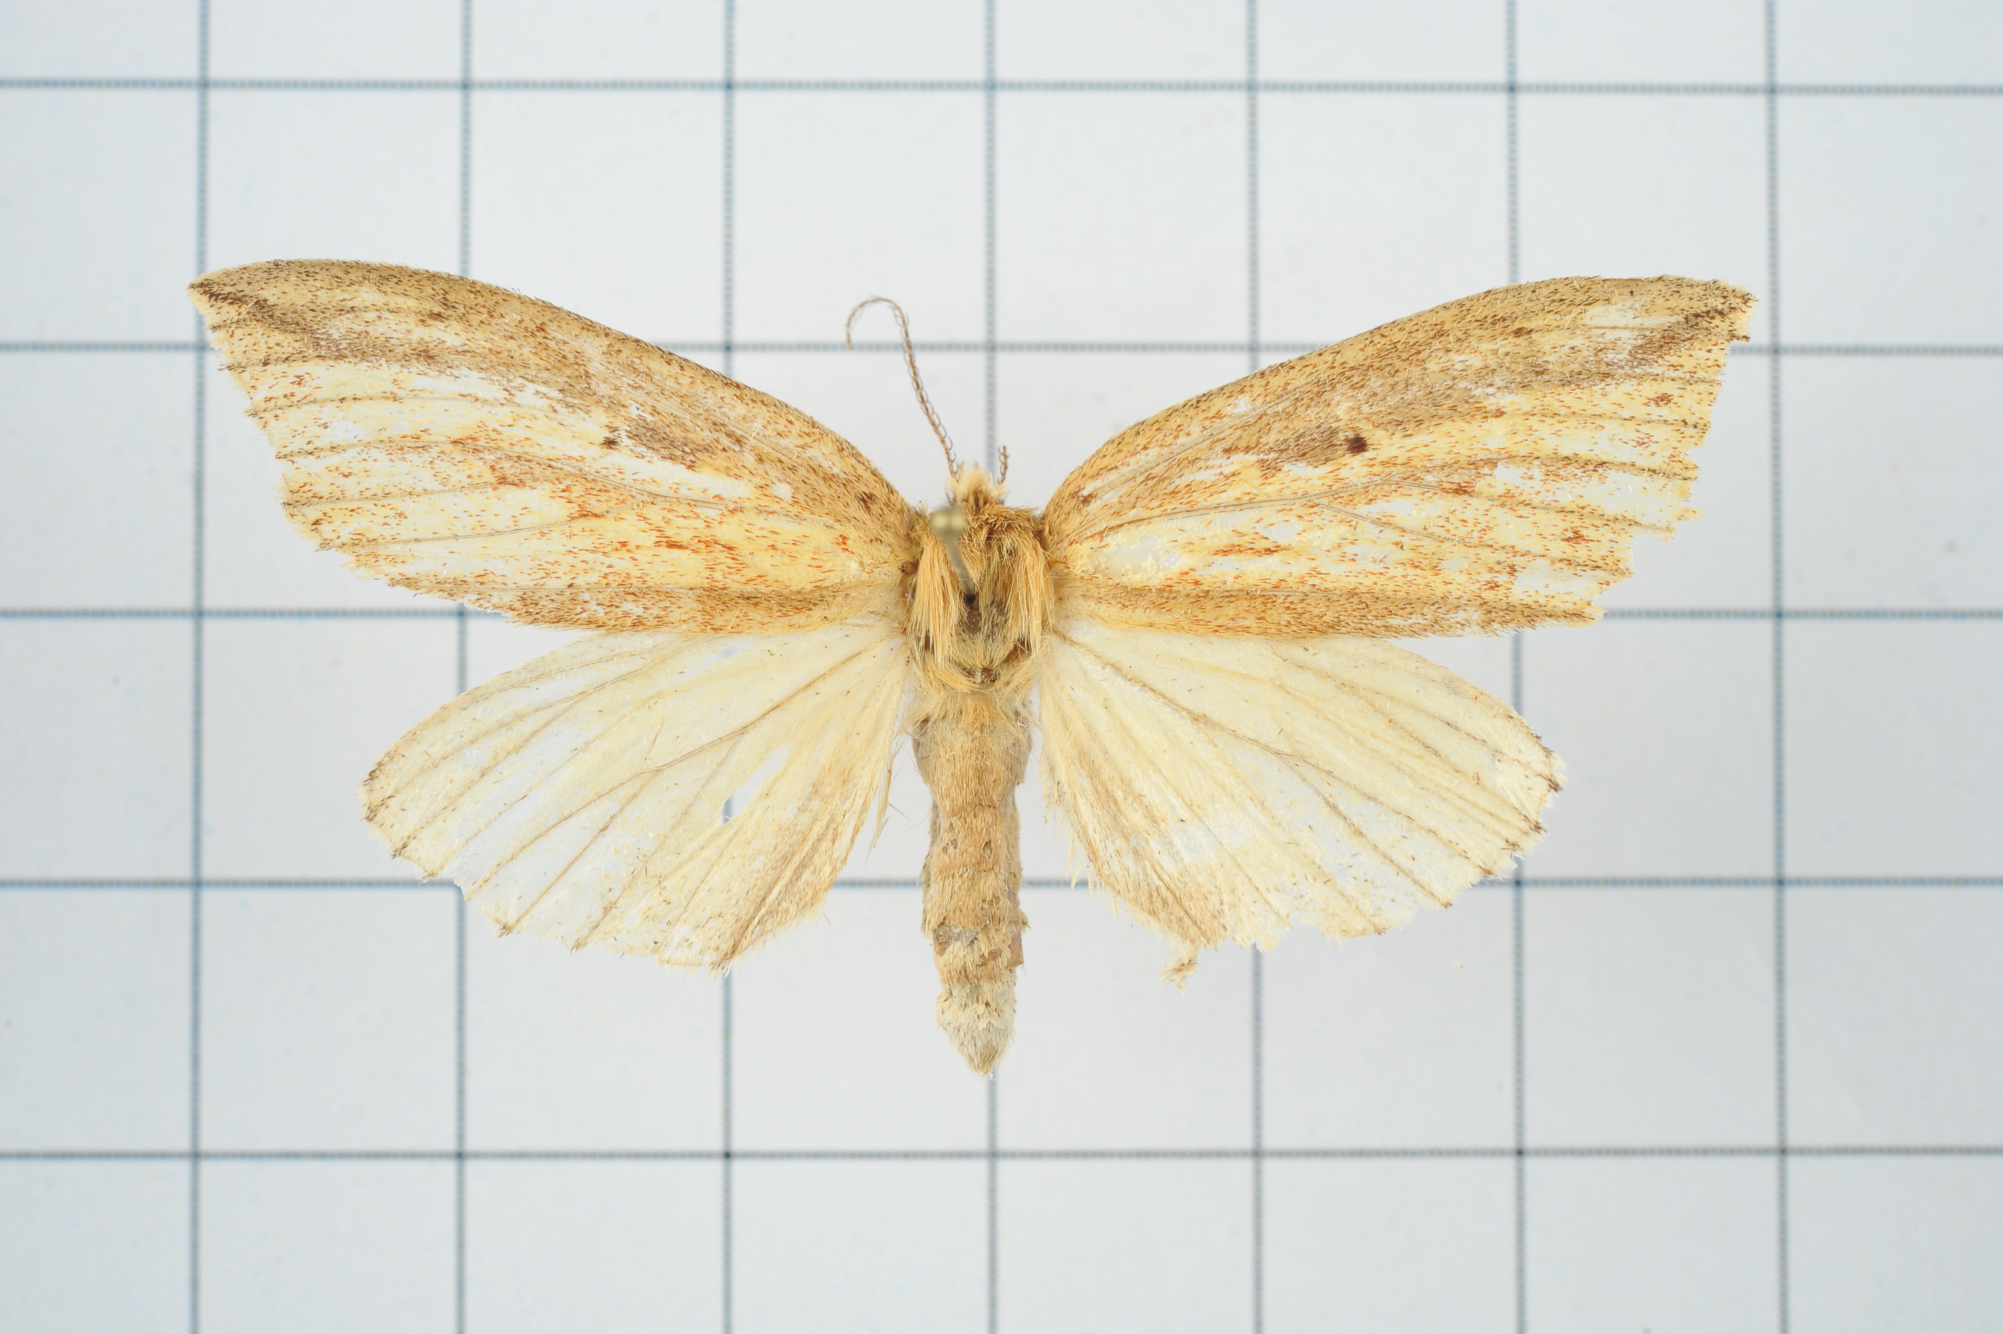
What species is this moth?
Periergos magna
